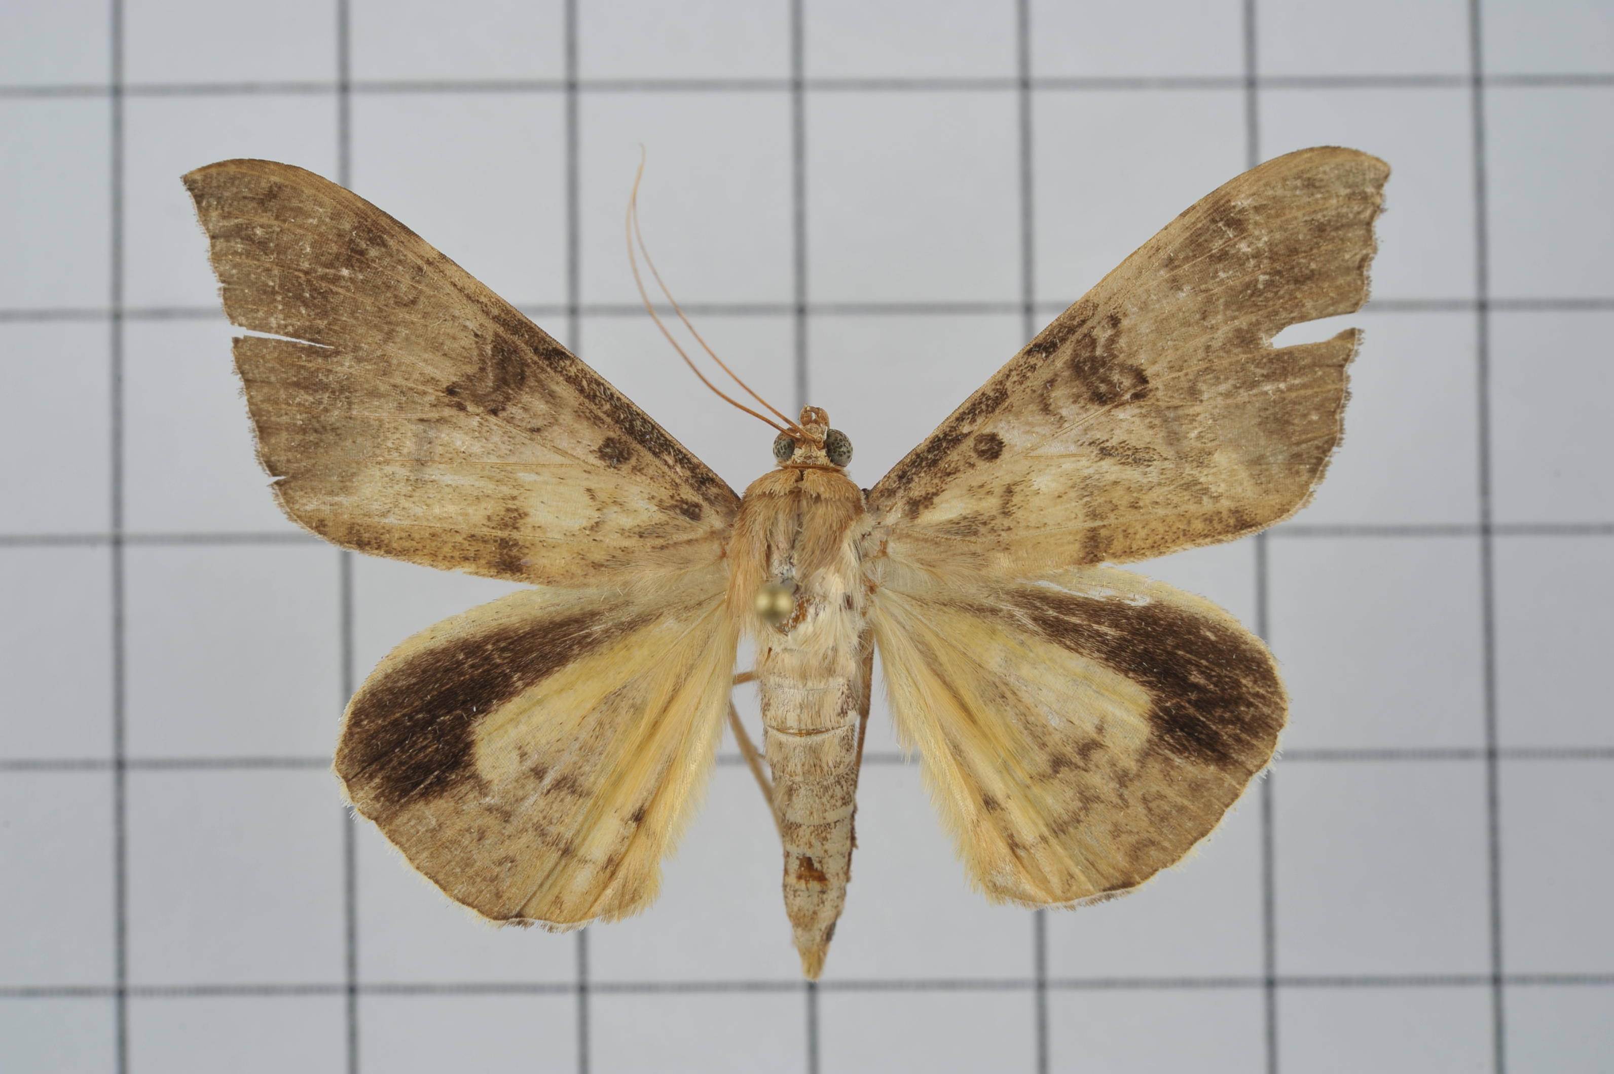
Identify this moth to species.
Oxyodes scrobiculata
